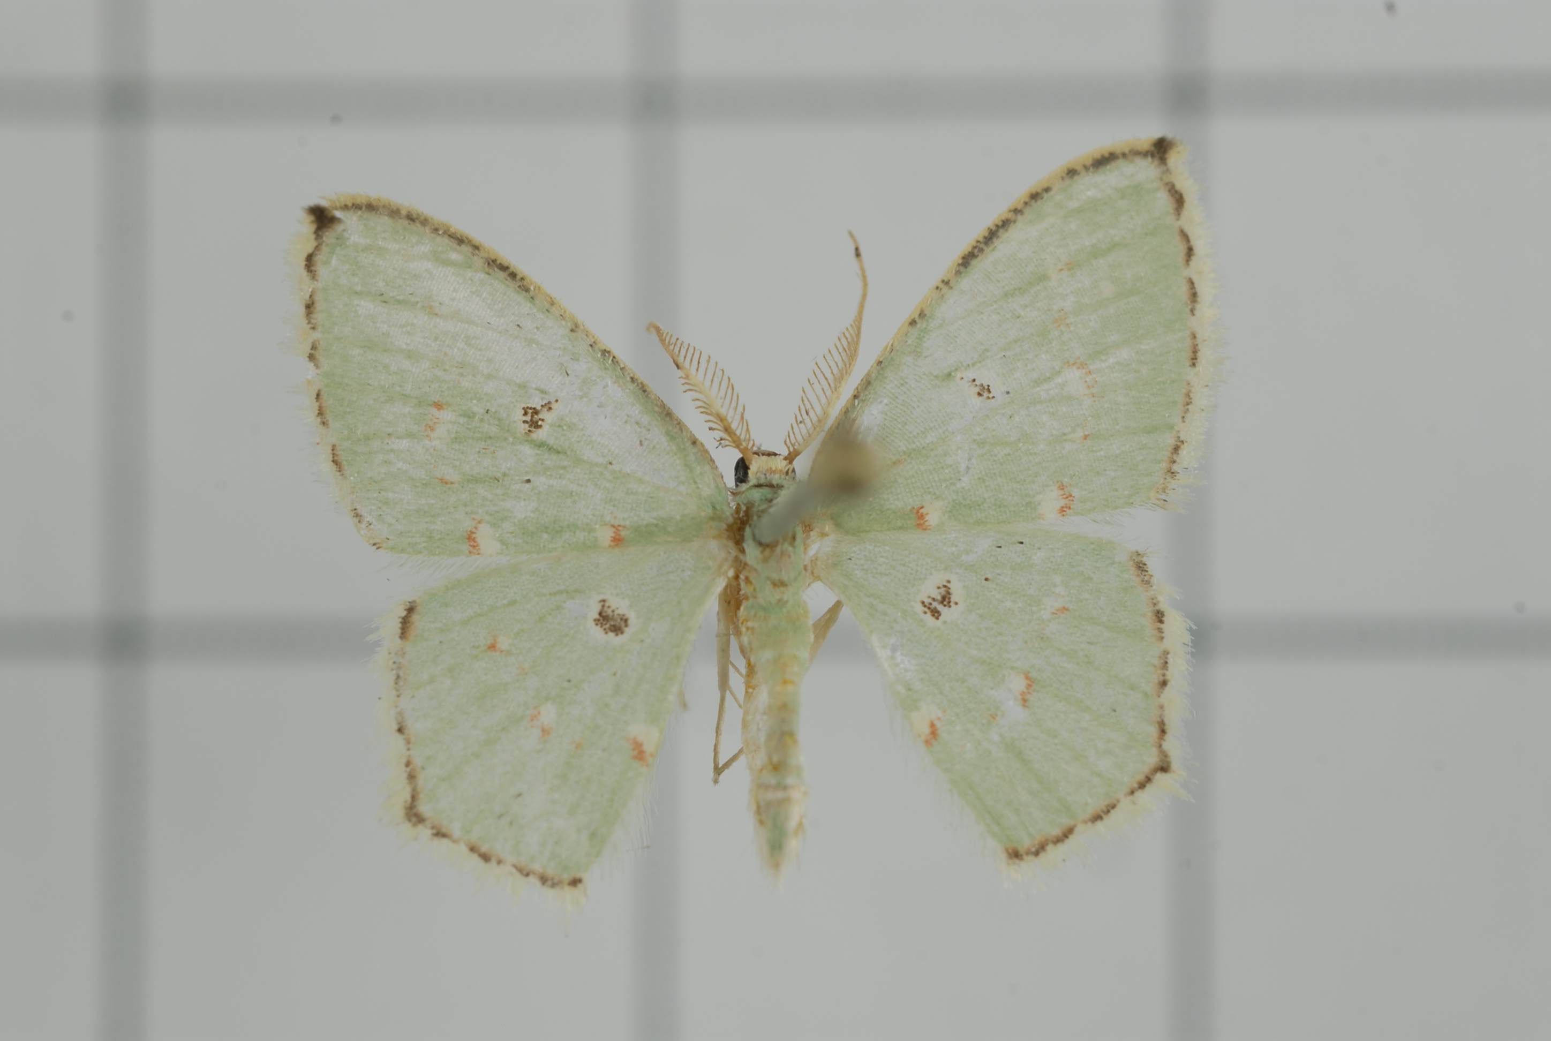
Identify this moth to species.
Comostola enodata
